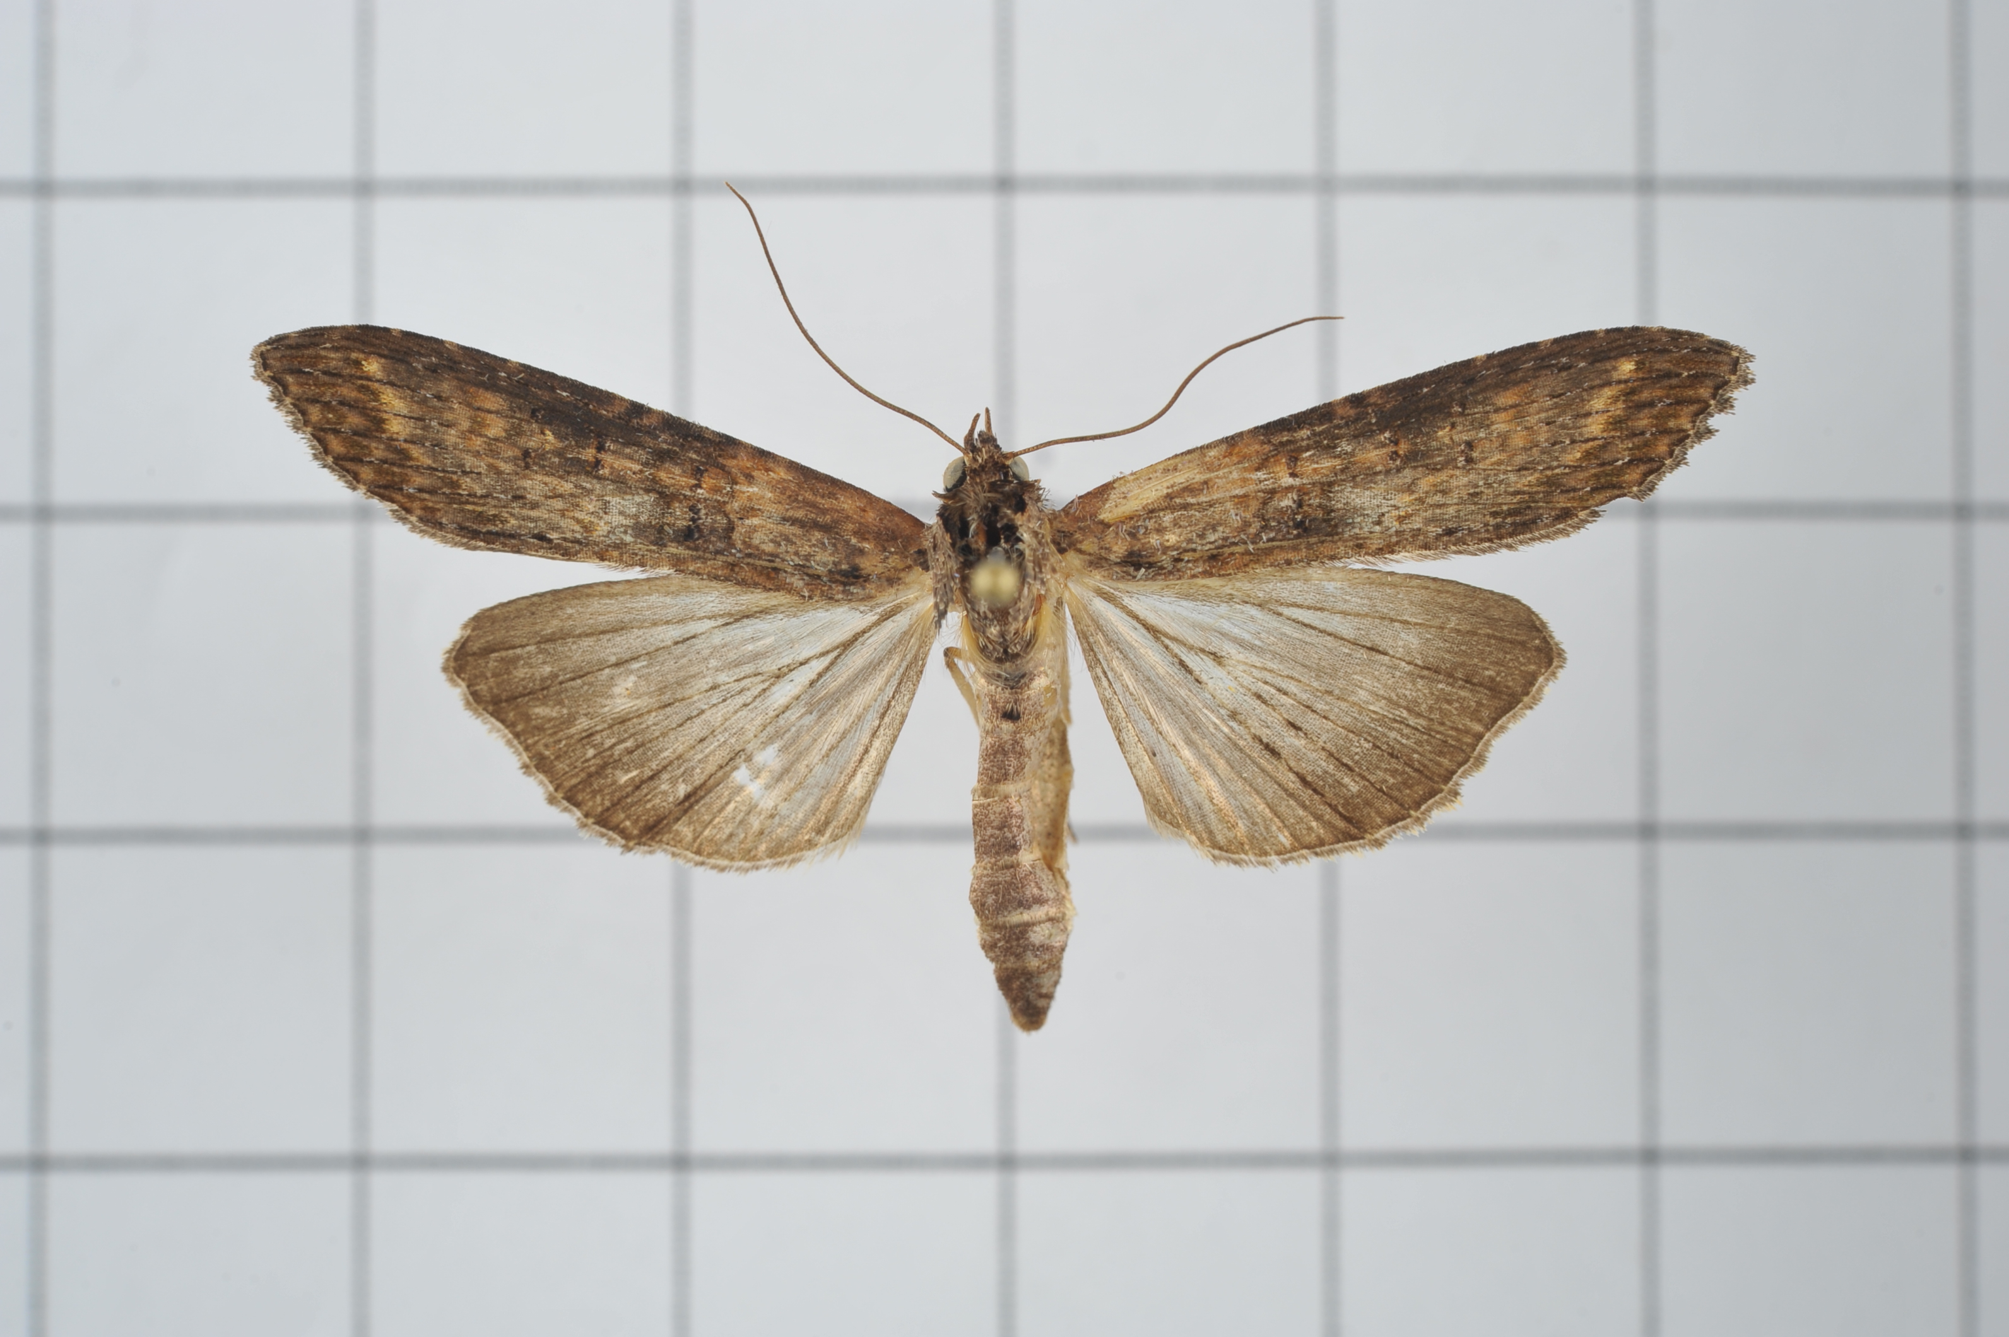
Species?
Lophoptera longipennis
